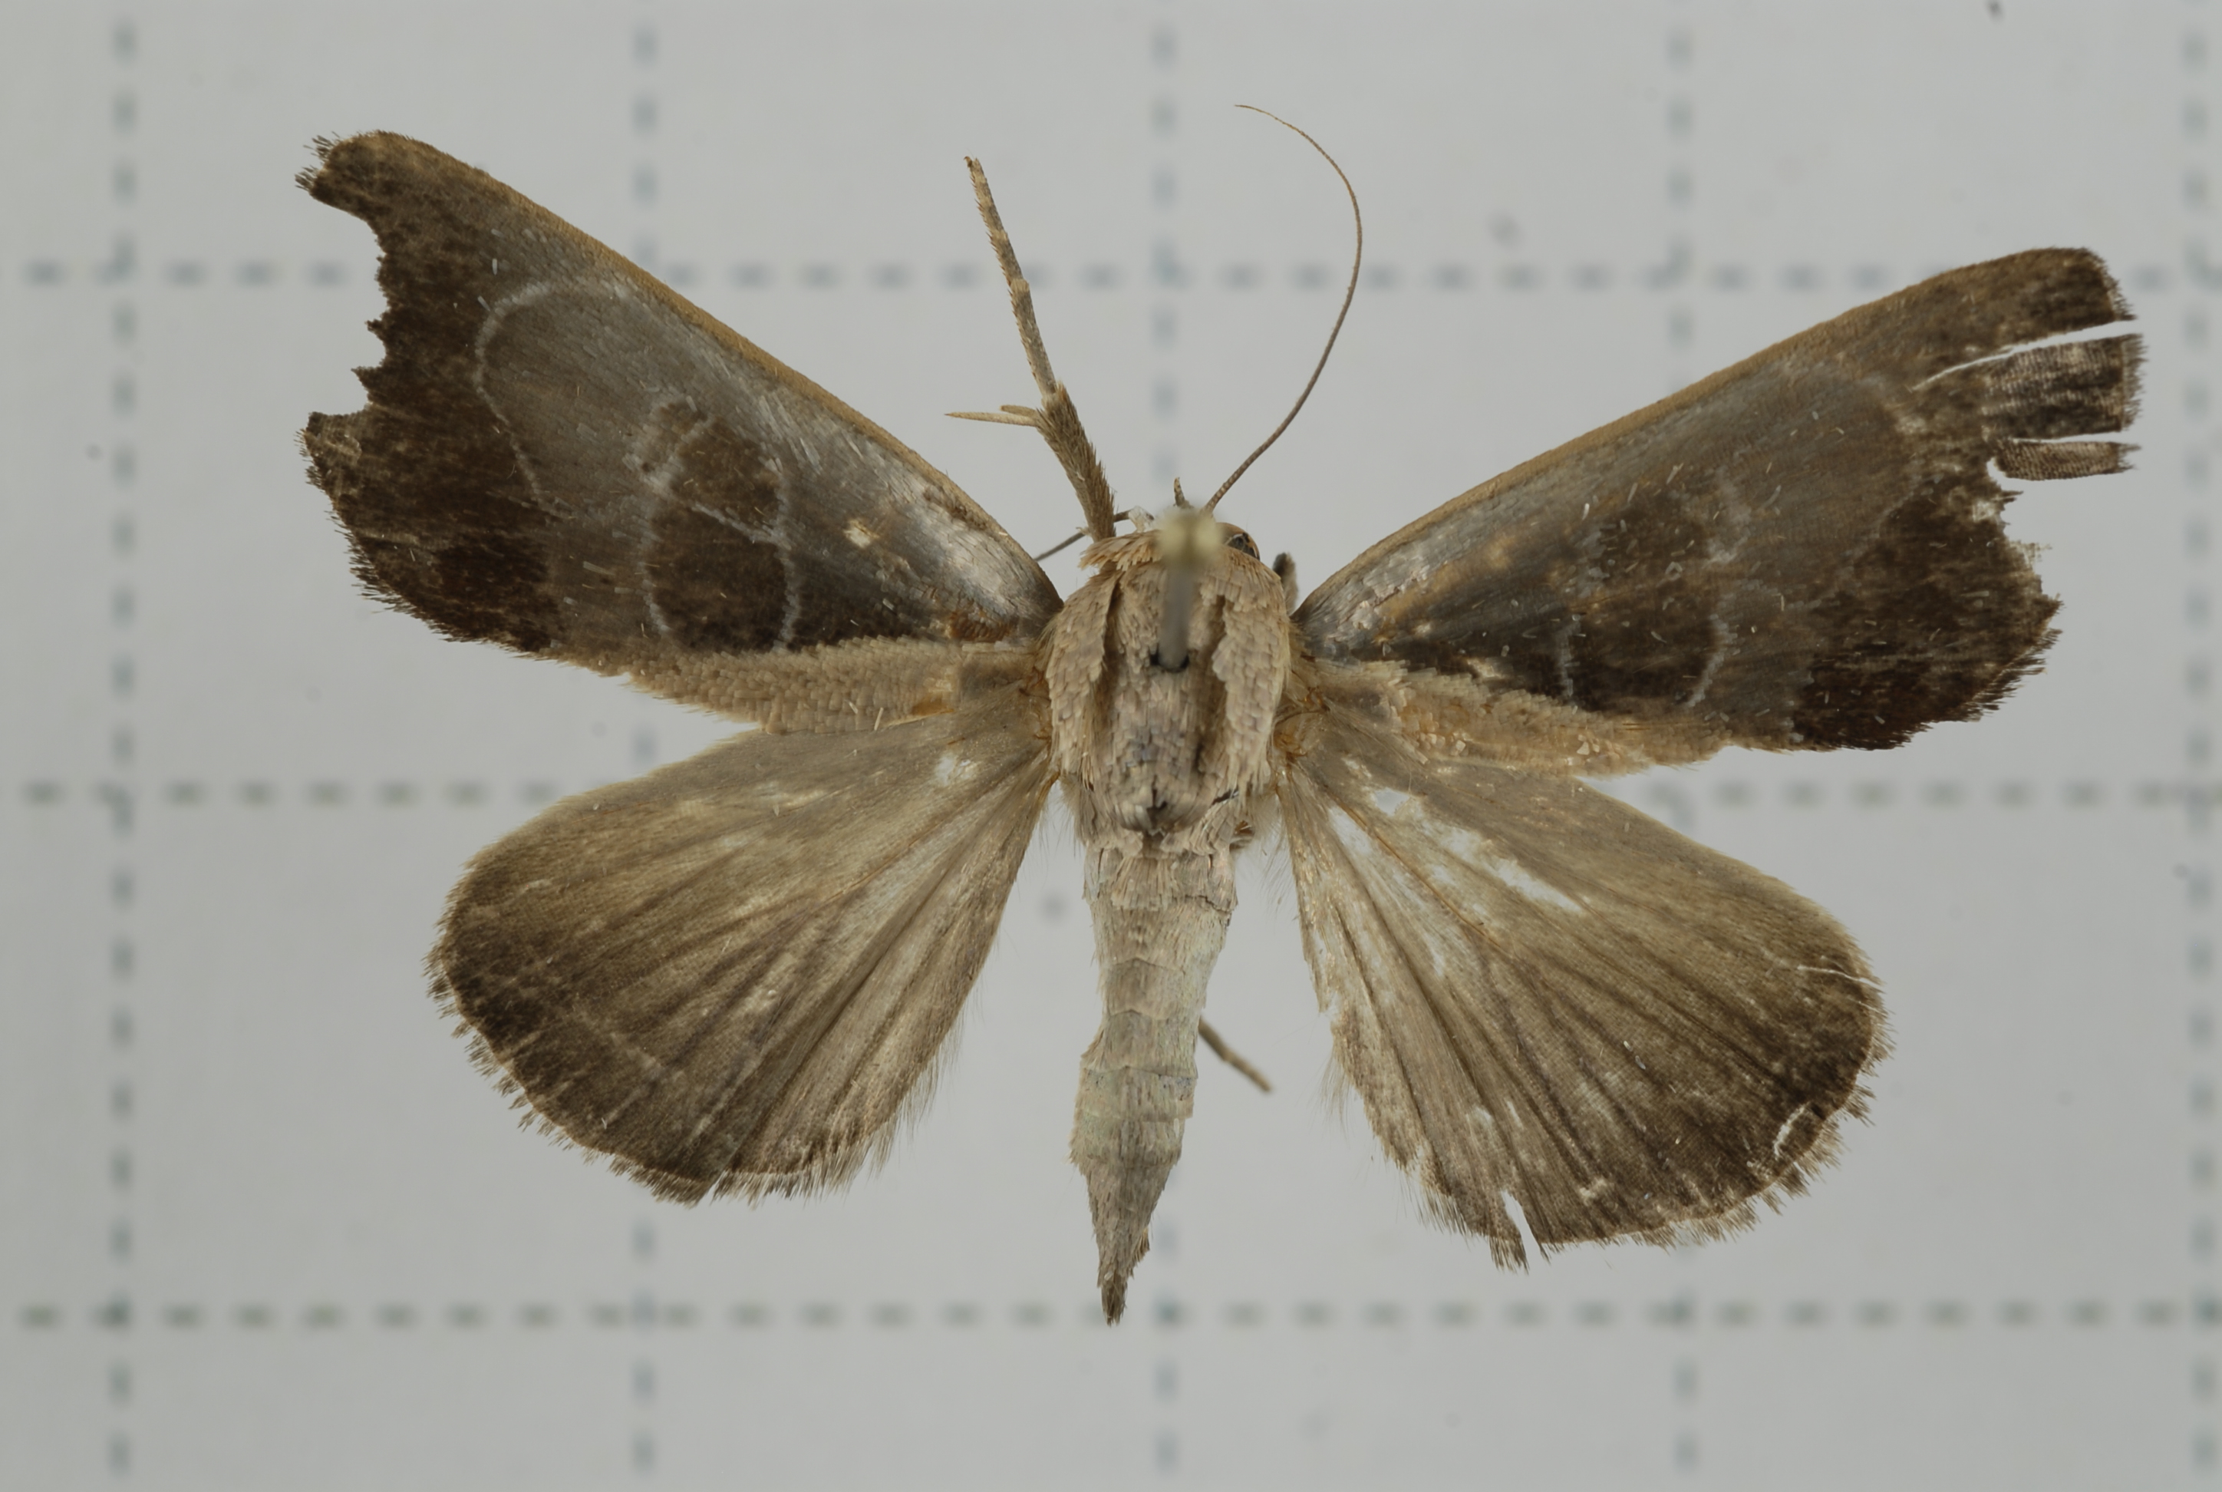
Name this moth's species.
Westermannia elliptica elliptica
